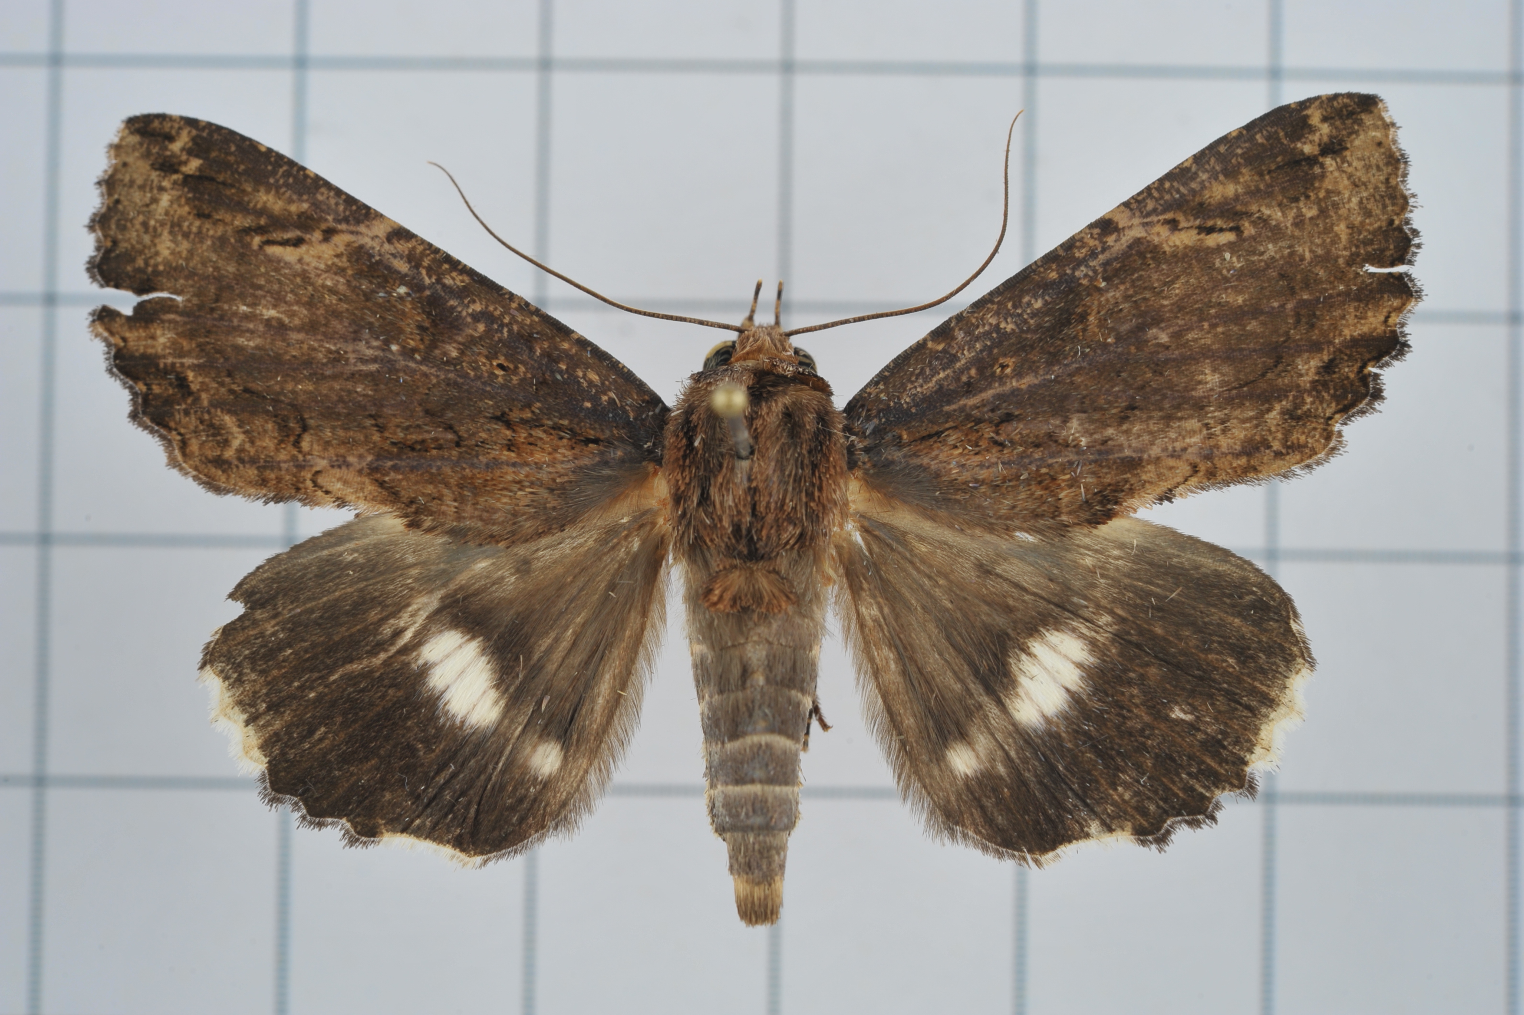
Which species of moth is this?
Ercheia cyllaria
